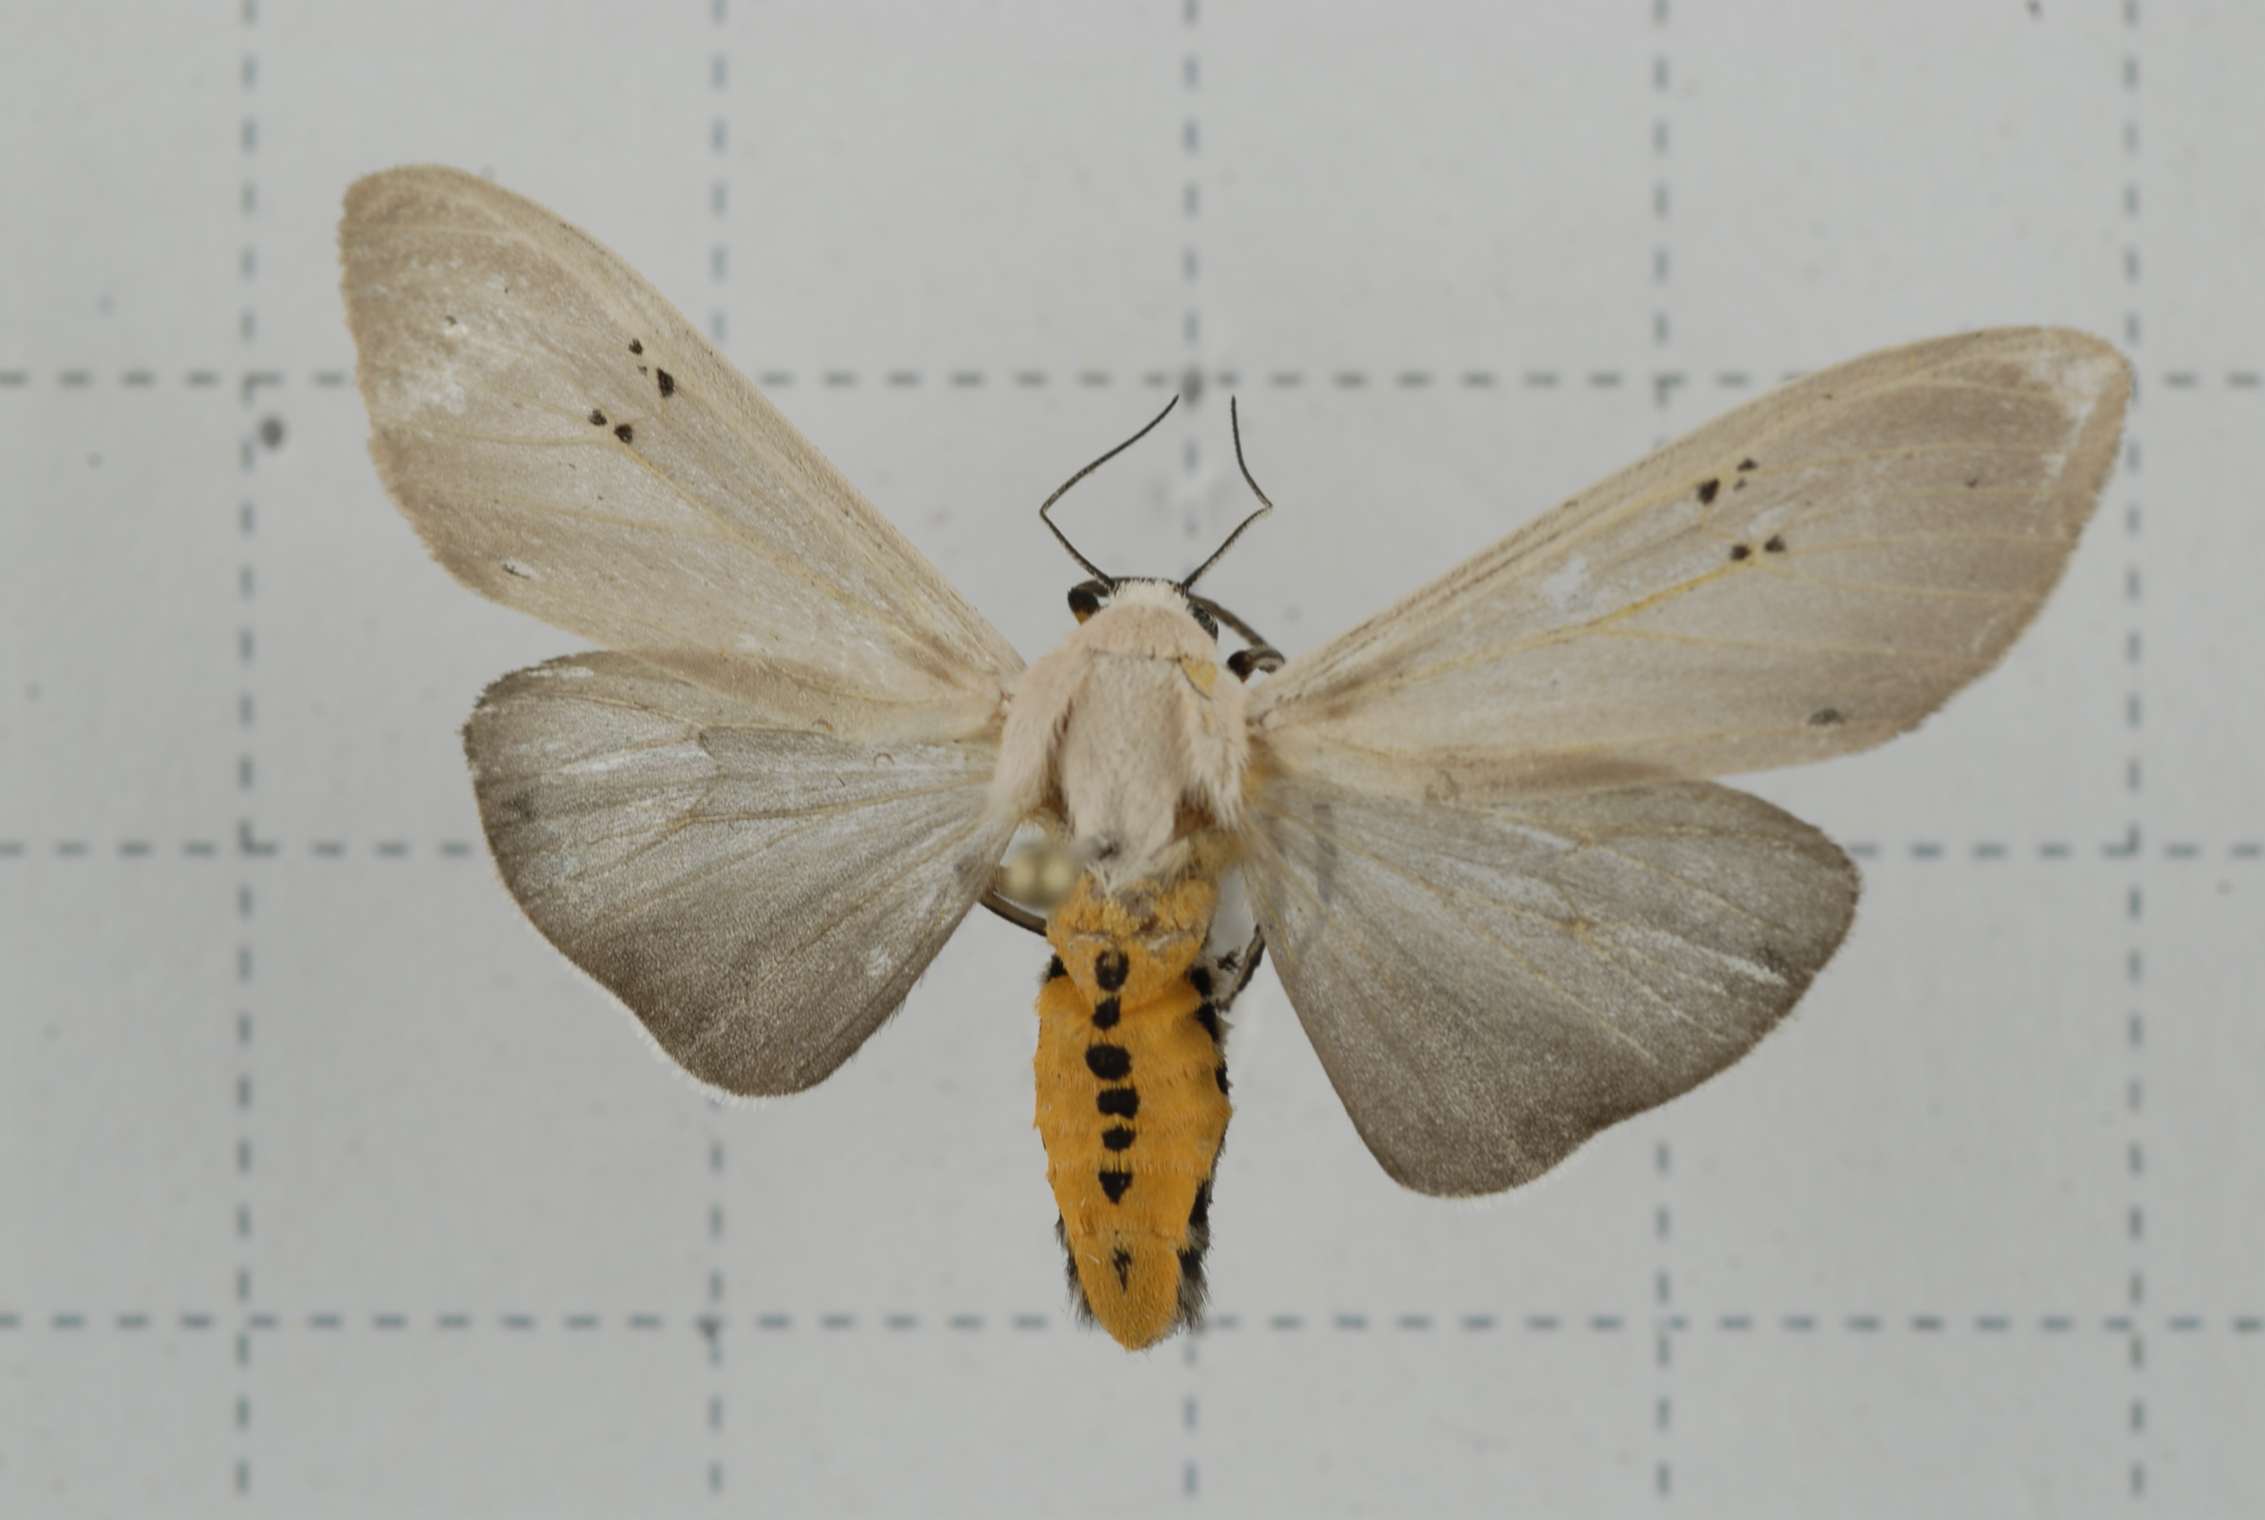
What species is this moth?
Creatonotos transiens koni
